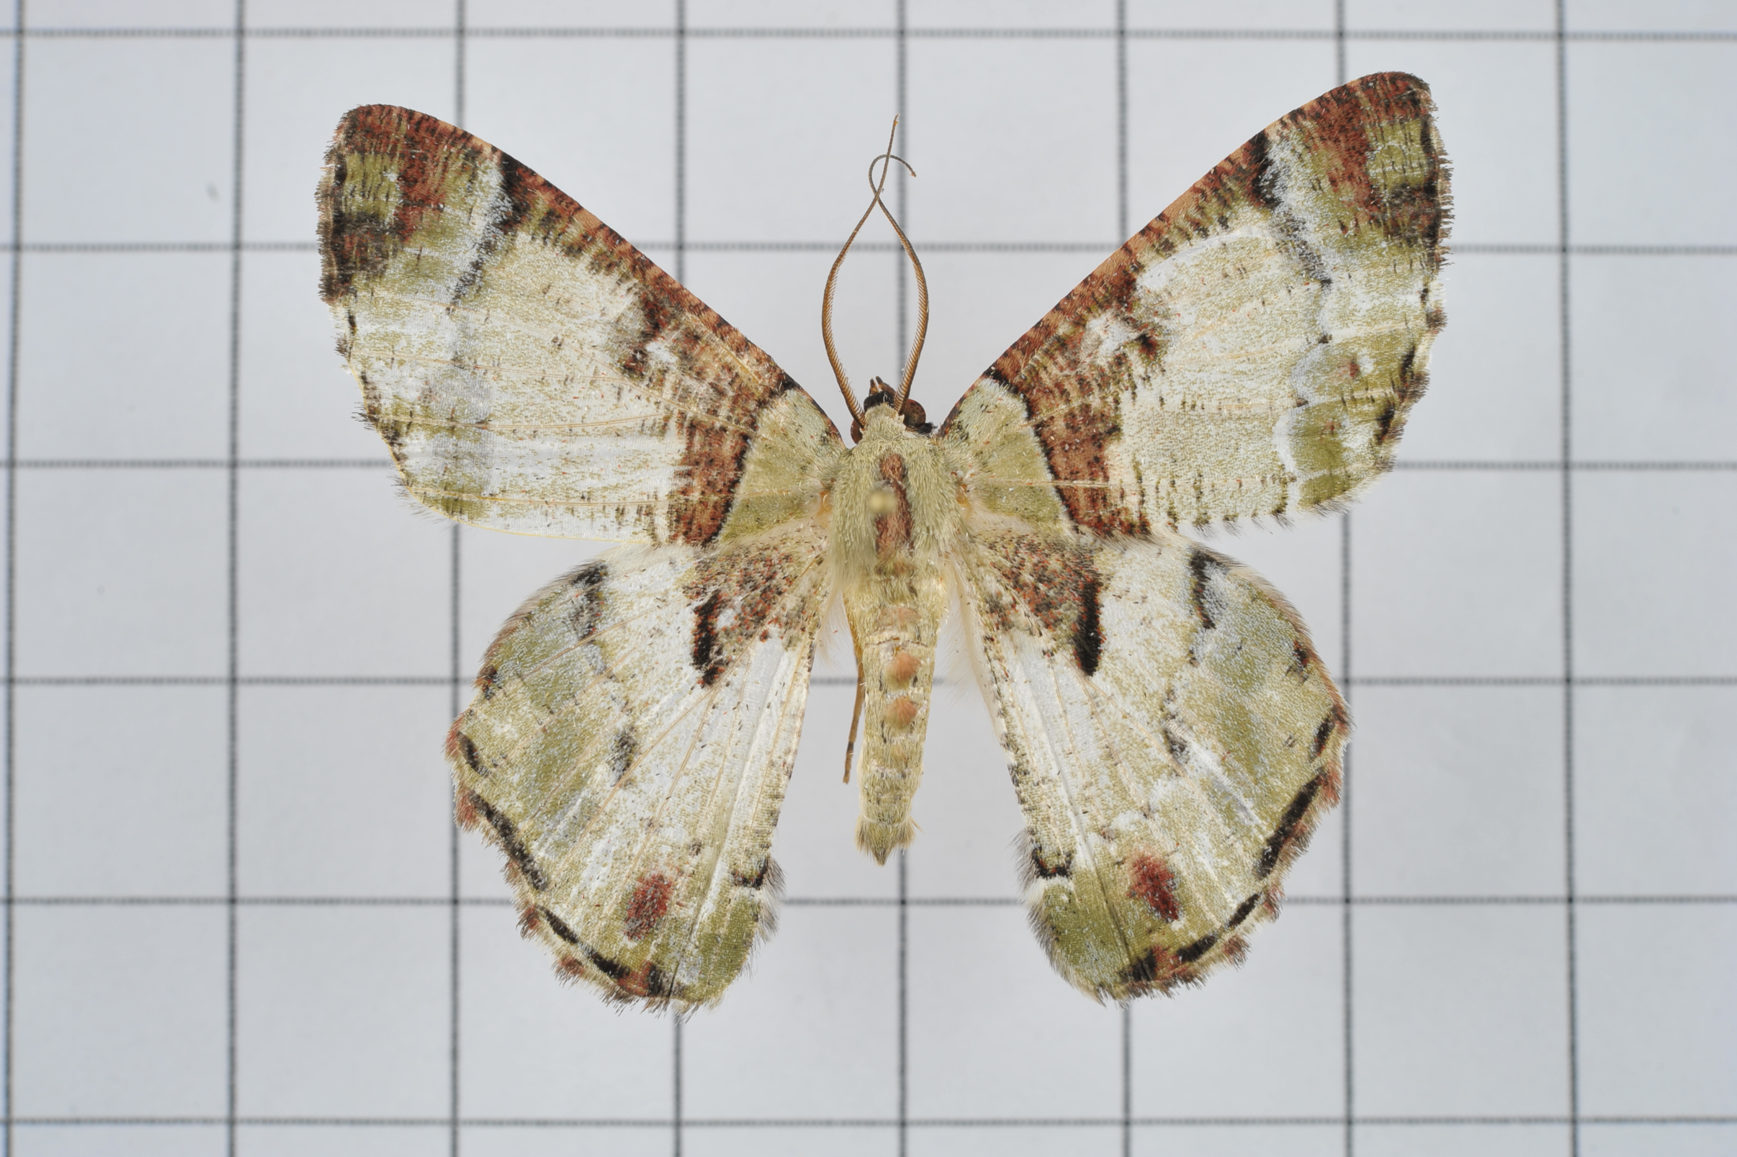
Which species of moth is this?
Pachyodes subtrita subtrita
